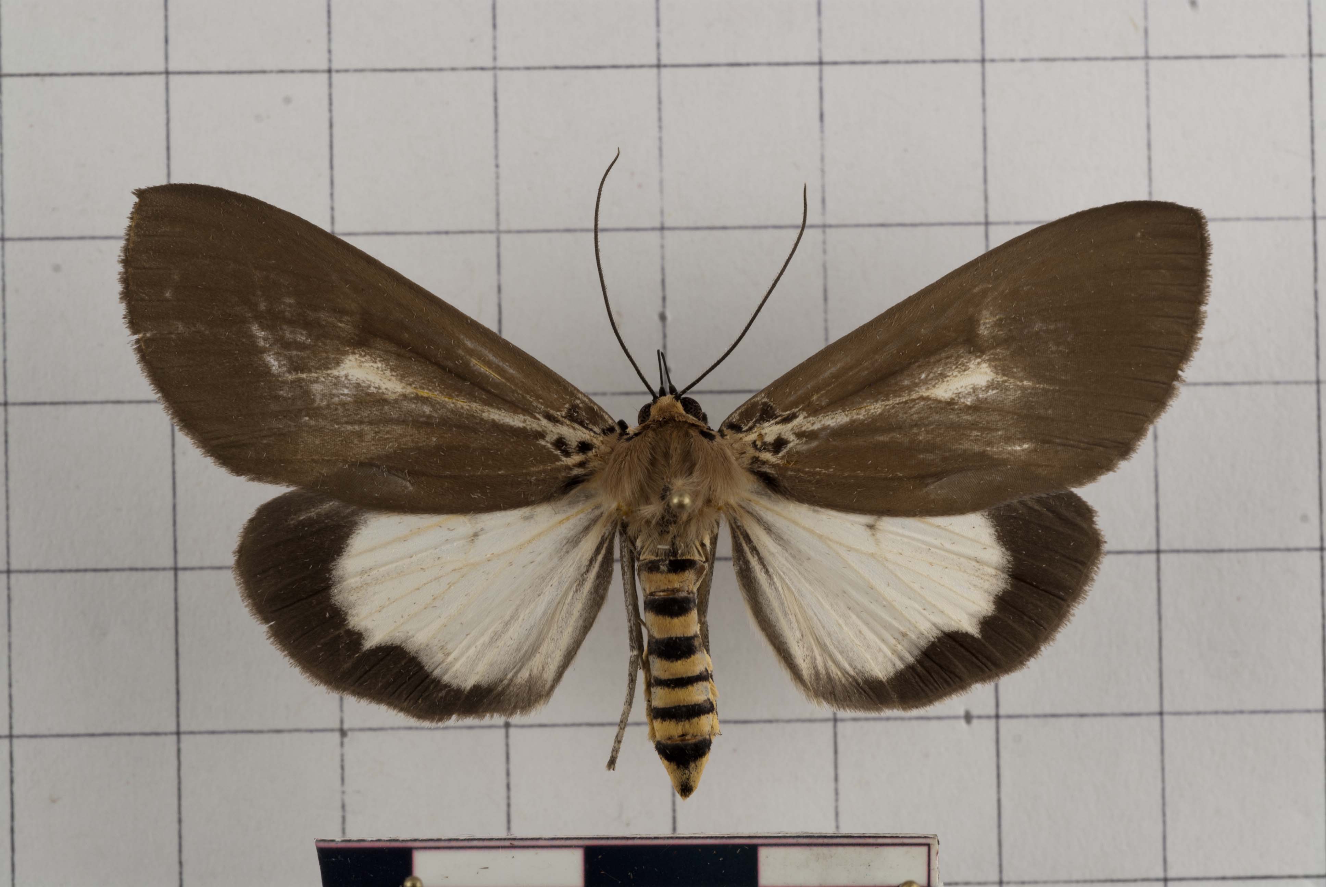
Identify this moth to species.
Asota heliconia zebrina
